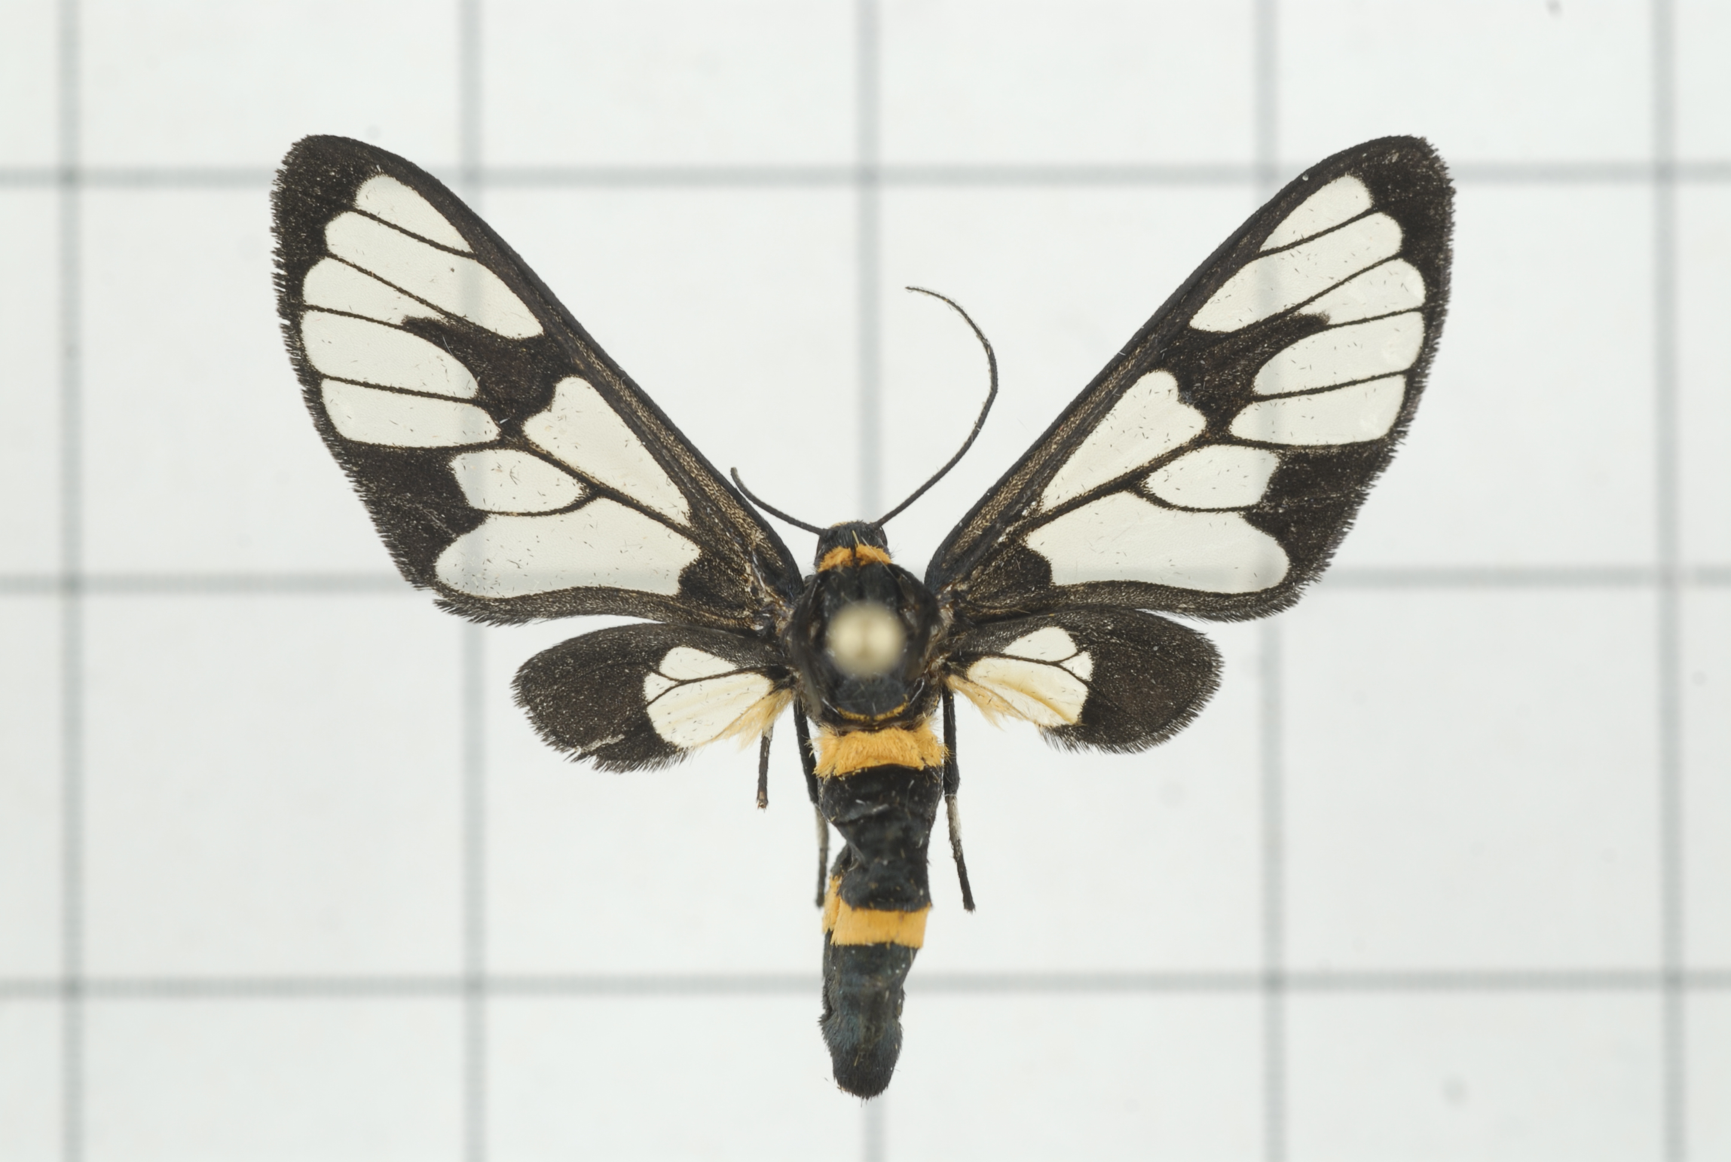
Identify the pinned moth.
Syntomoides imaon
